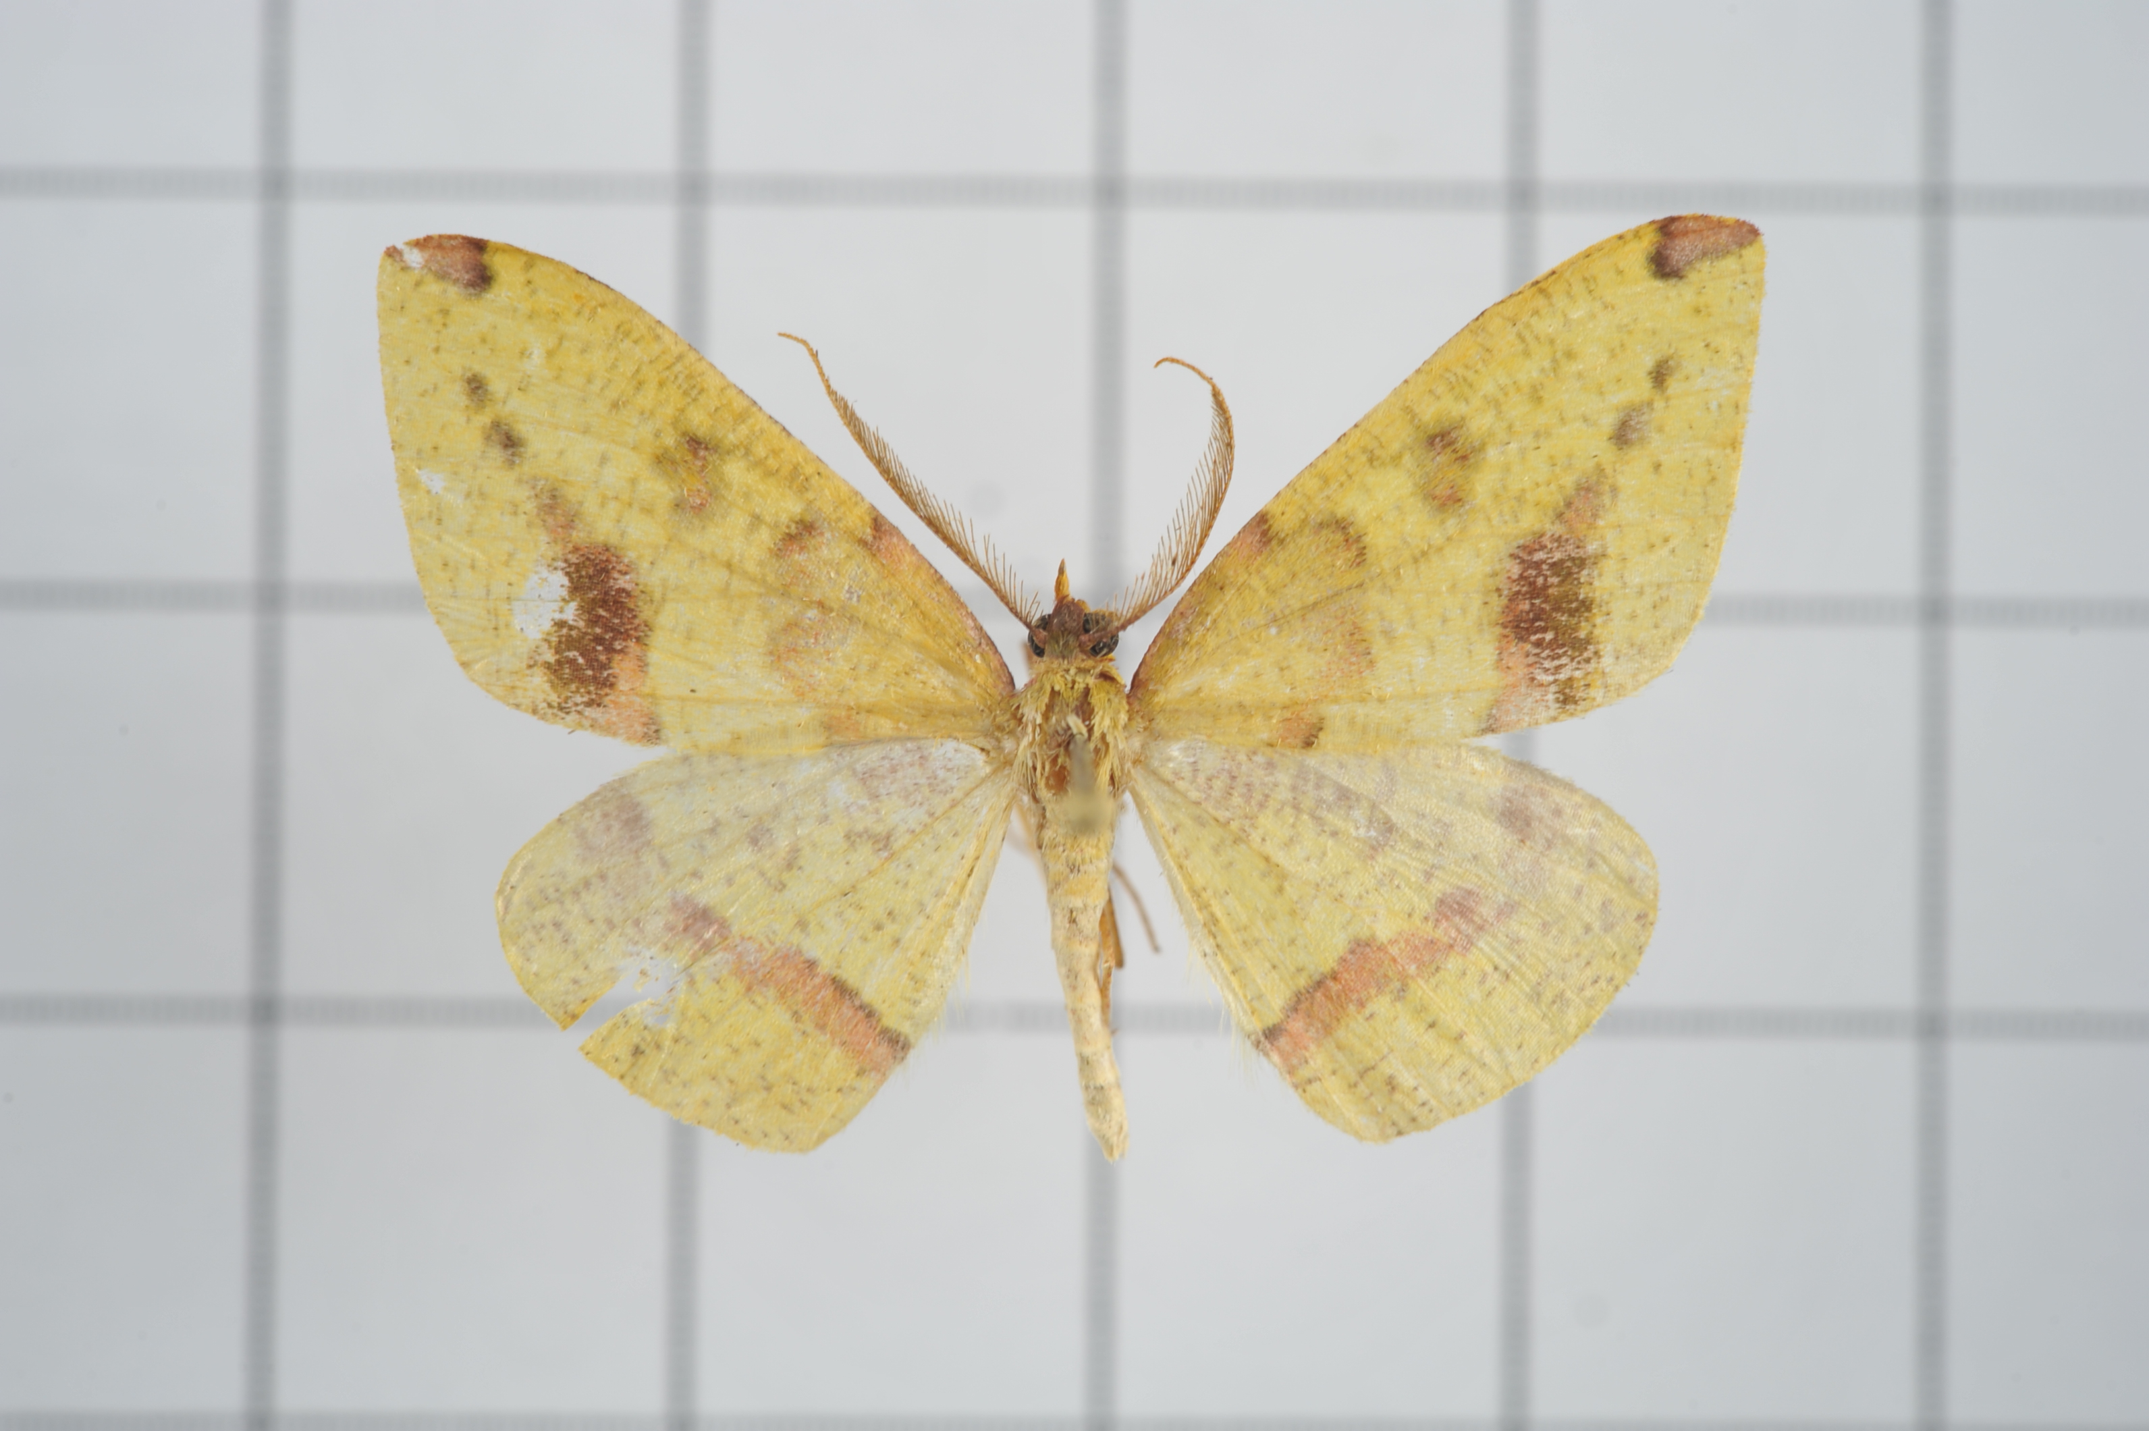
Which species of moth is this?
Heterolocha satoi
